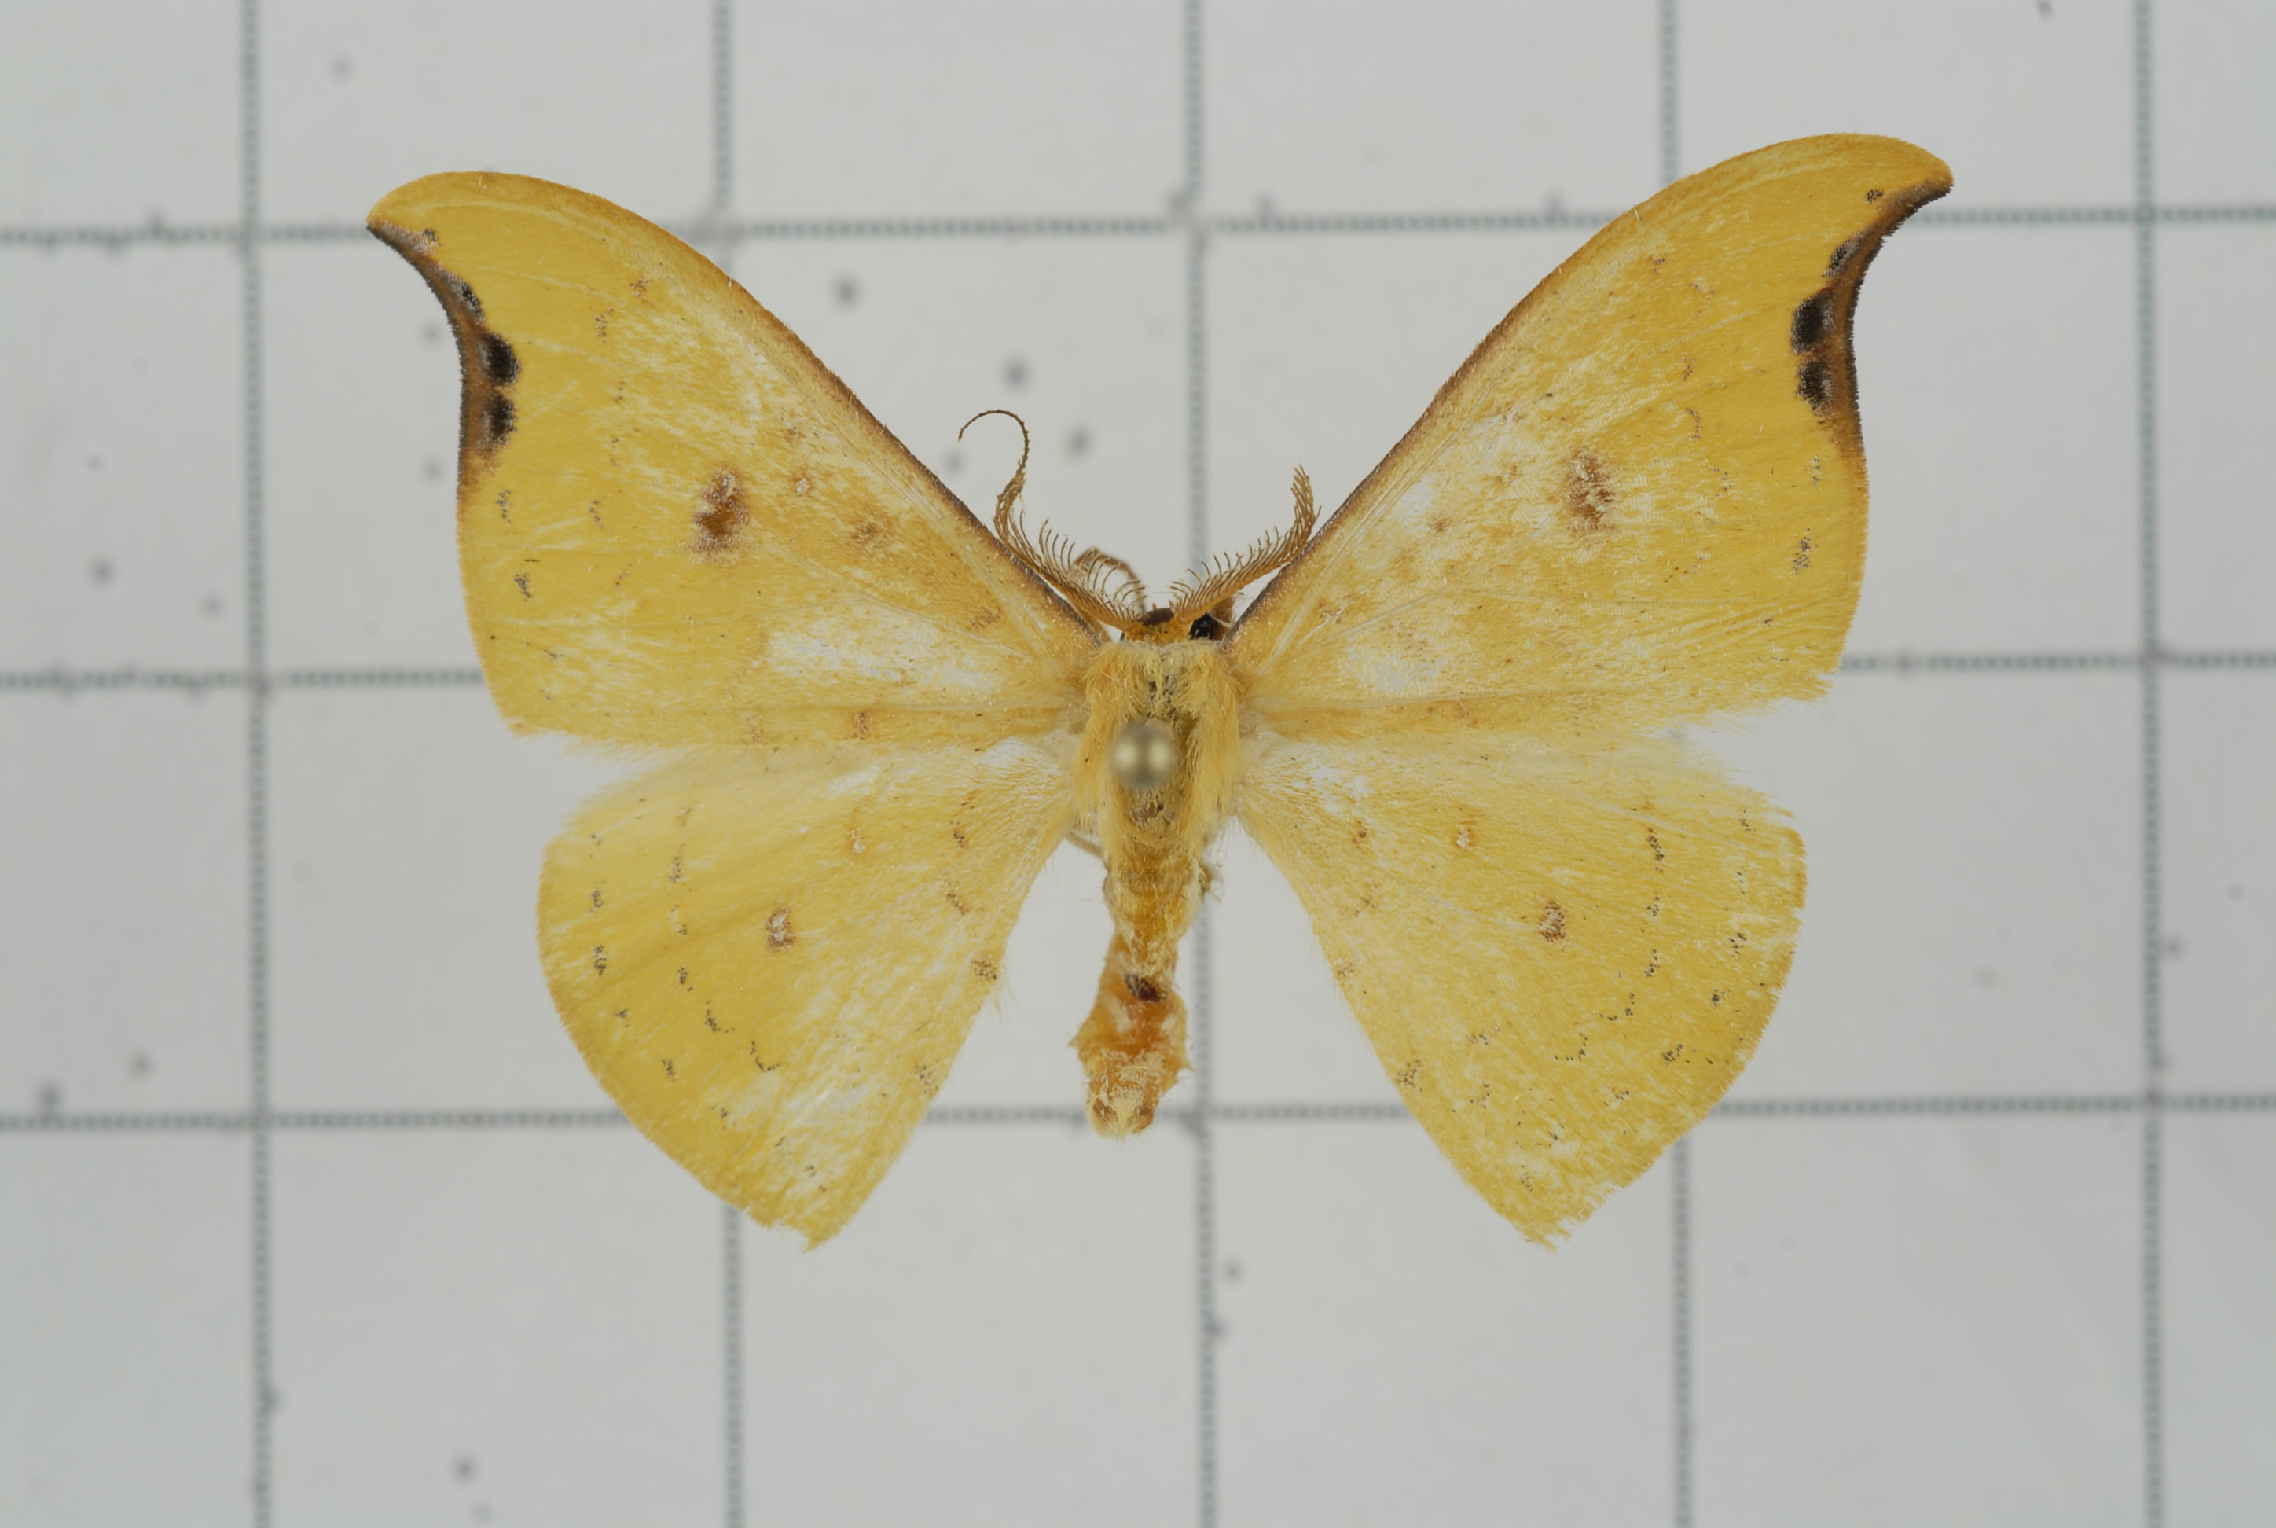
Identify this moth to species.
Tridrepana arikana arikana
